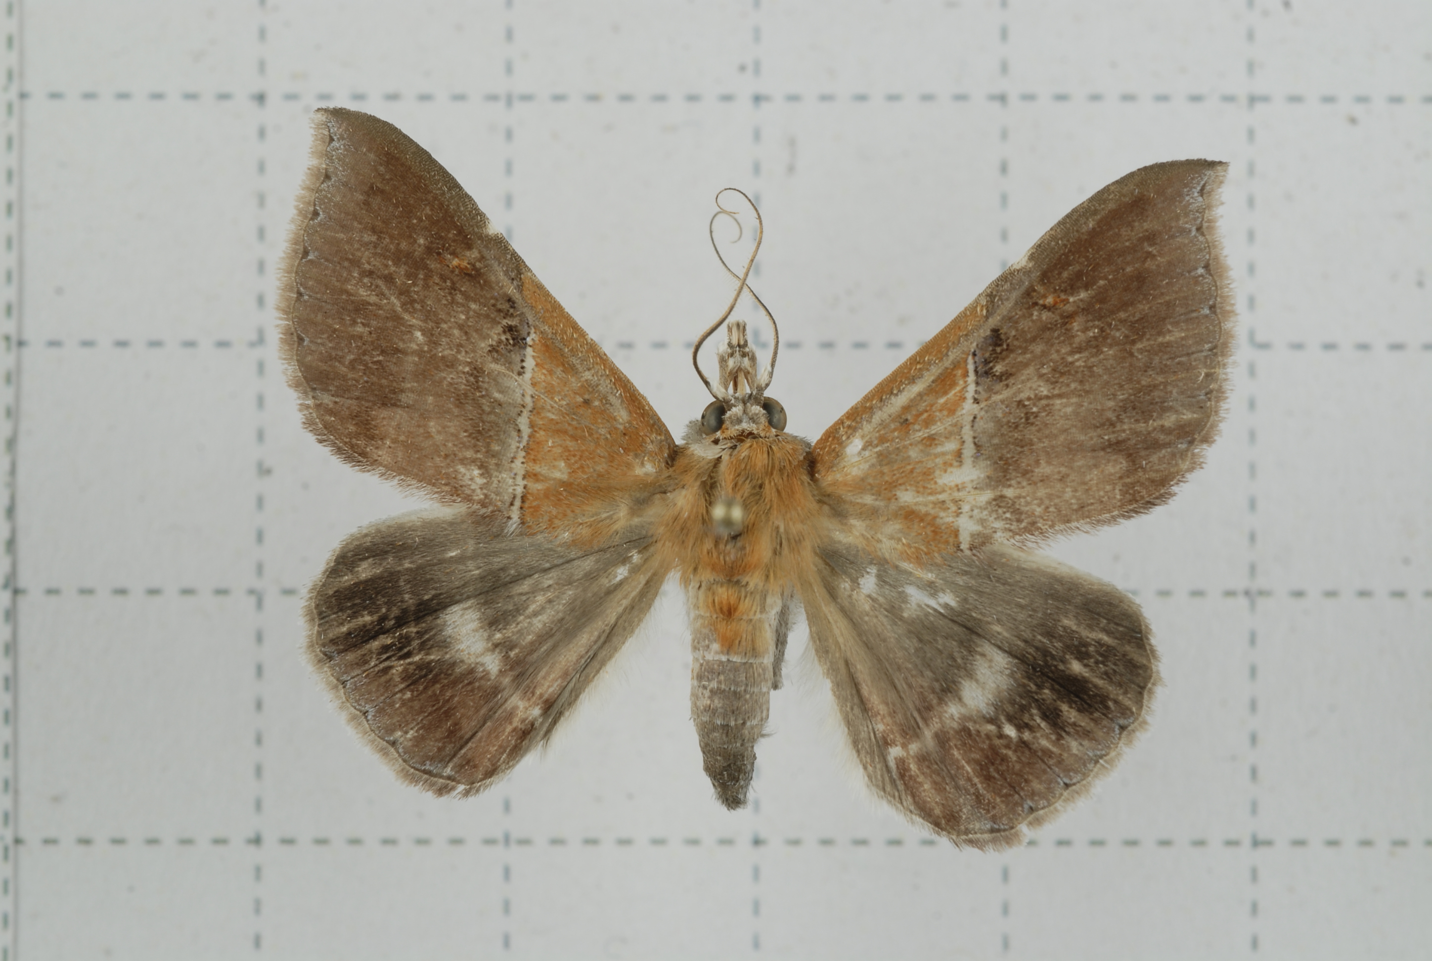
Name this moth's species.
Sympis rufibasis
